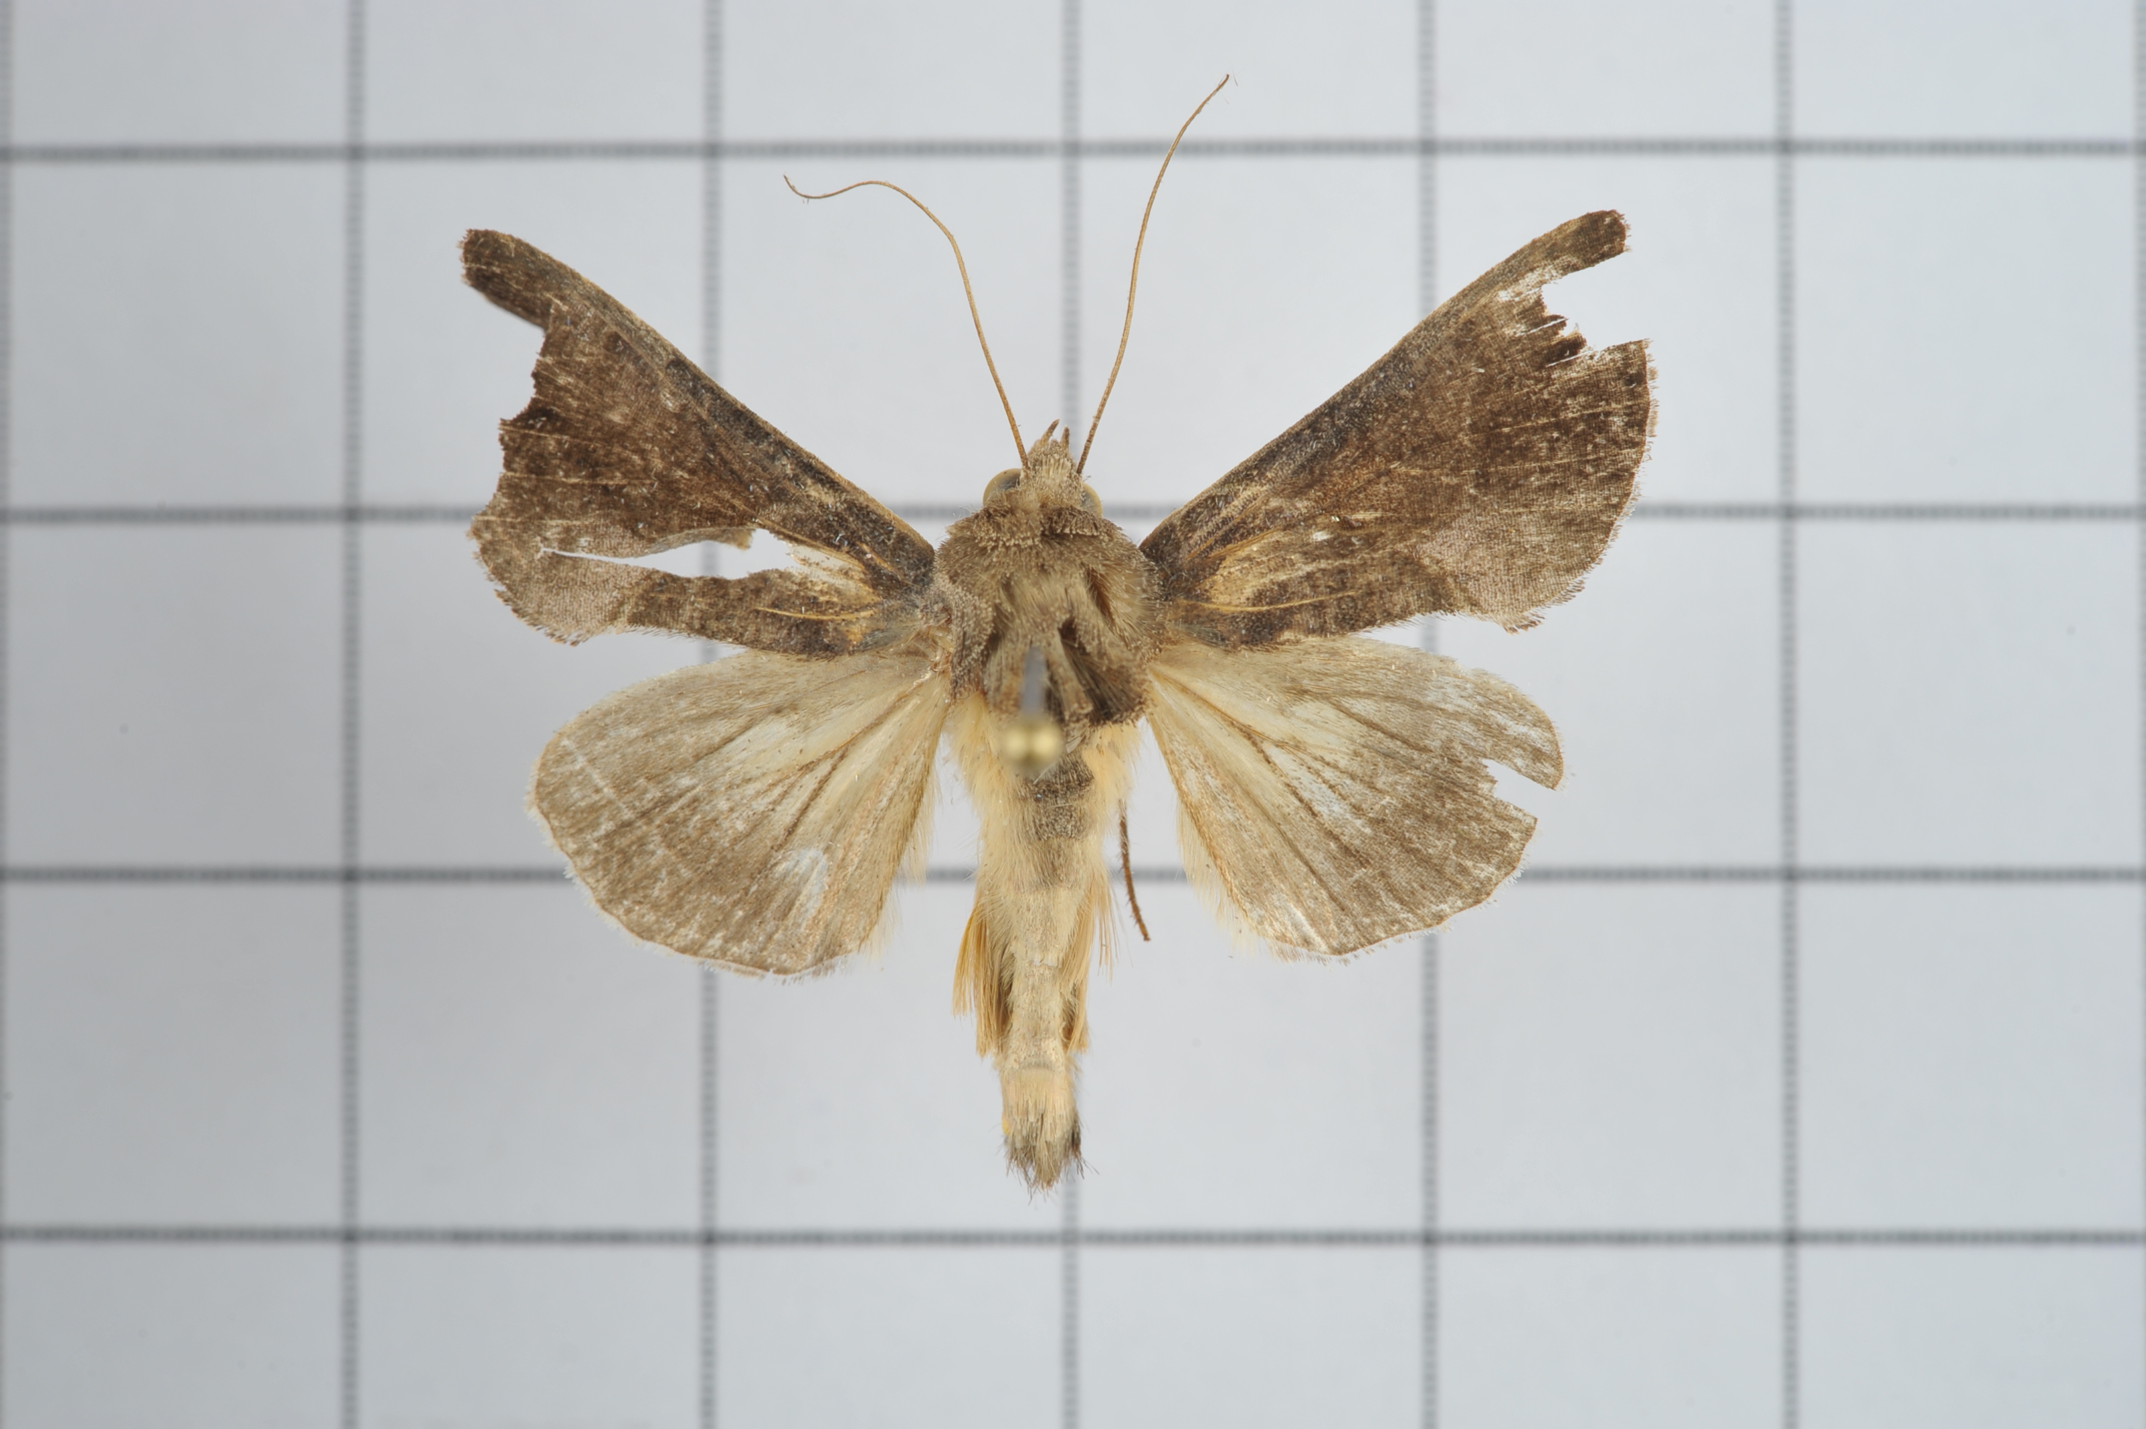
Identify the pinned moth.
Chrysodeixis heberachis
